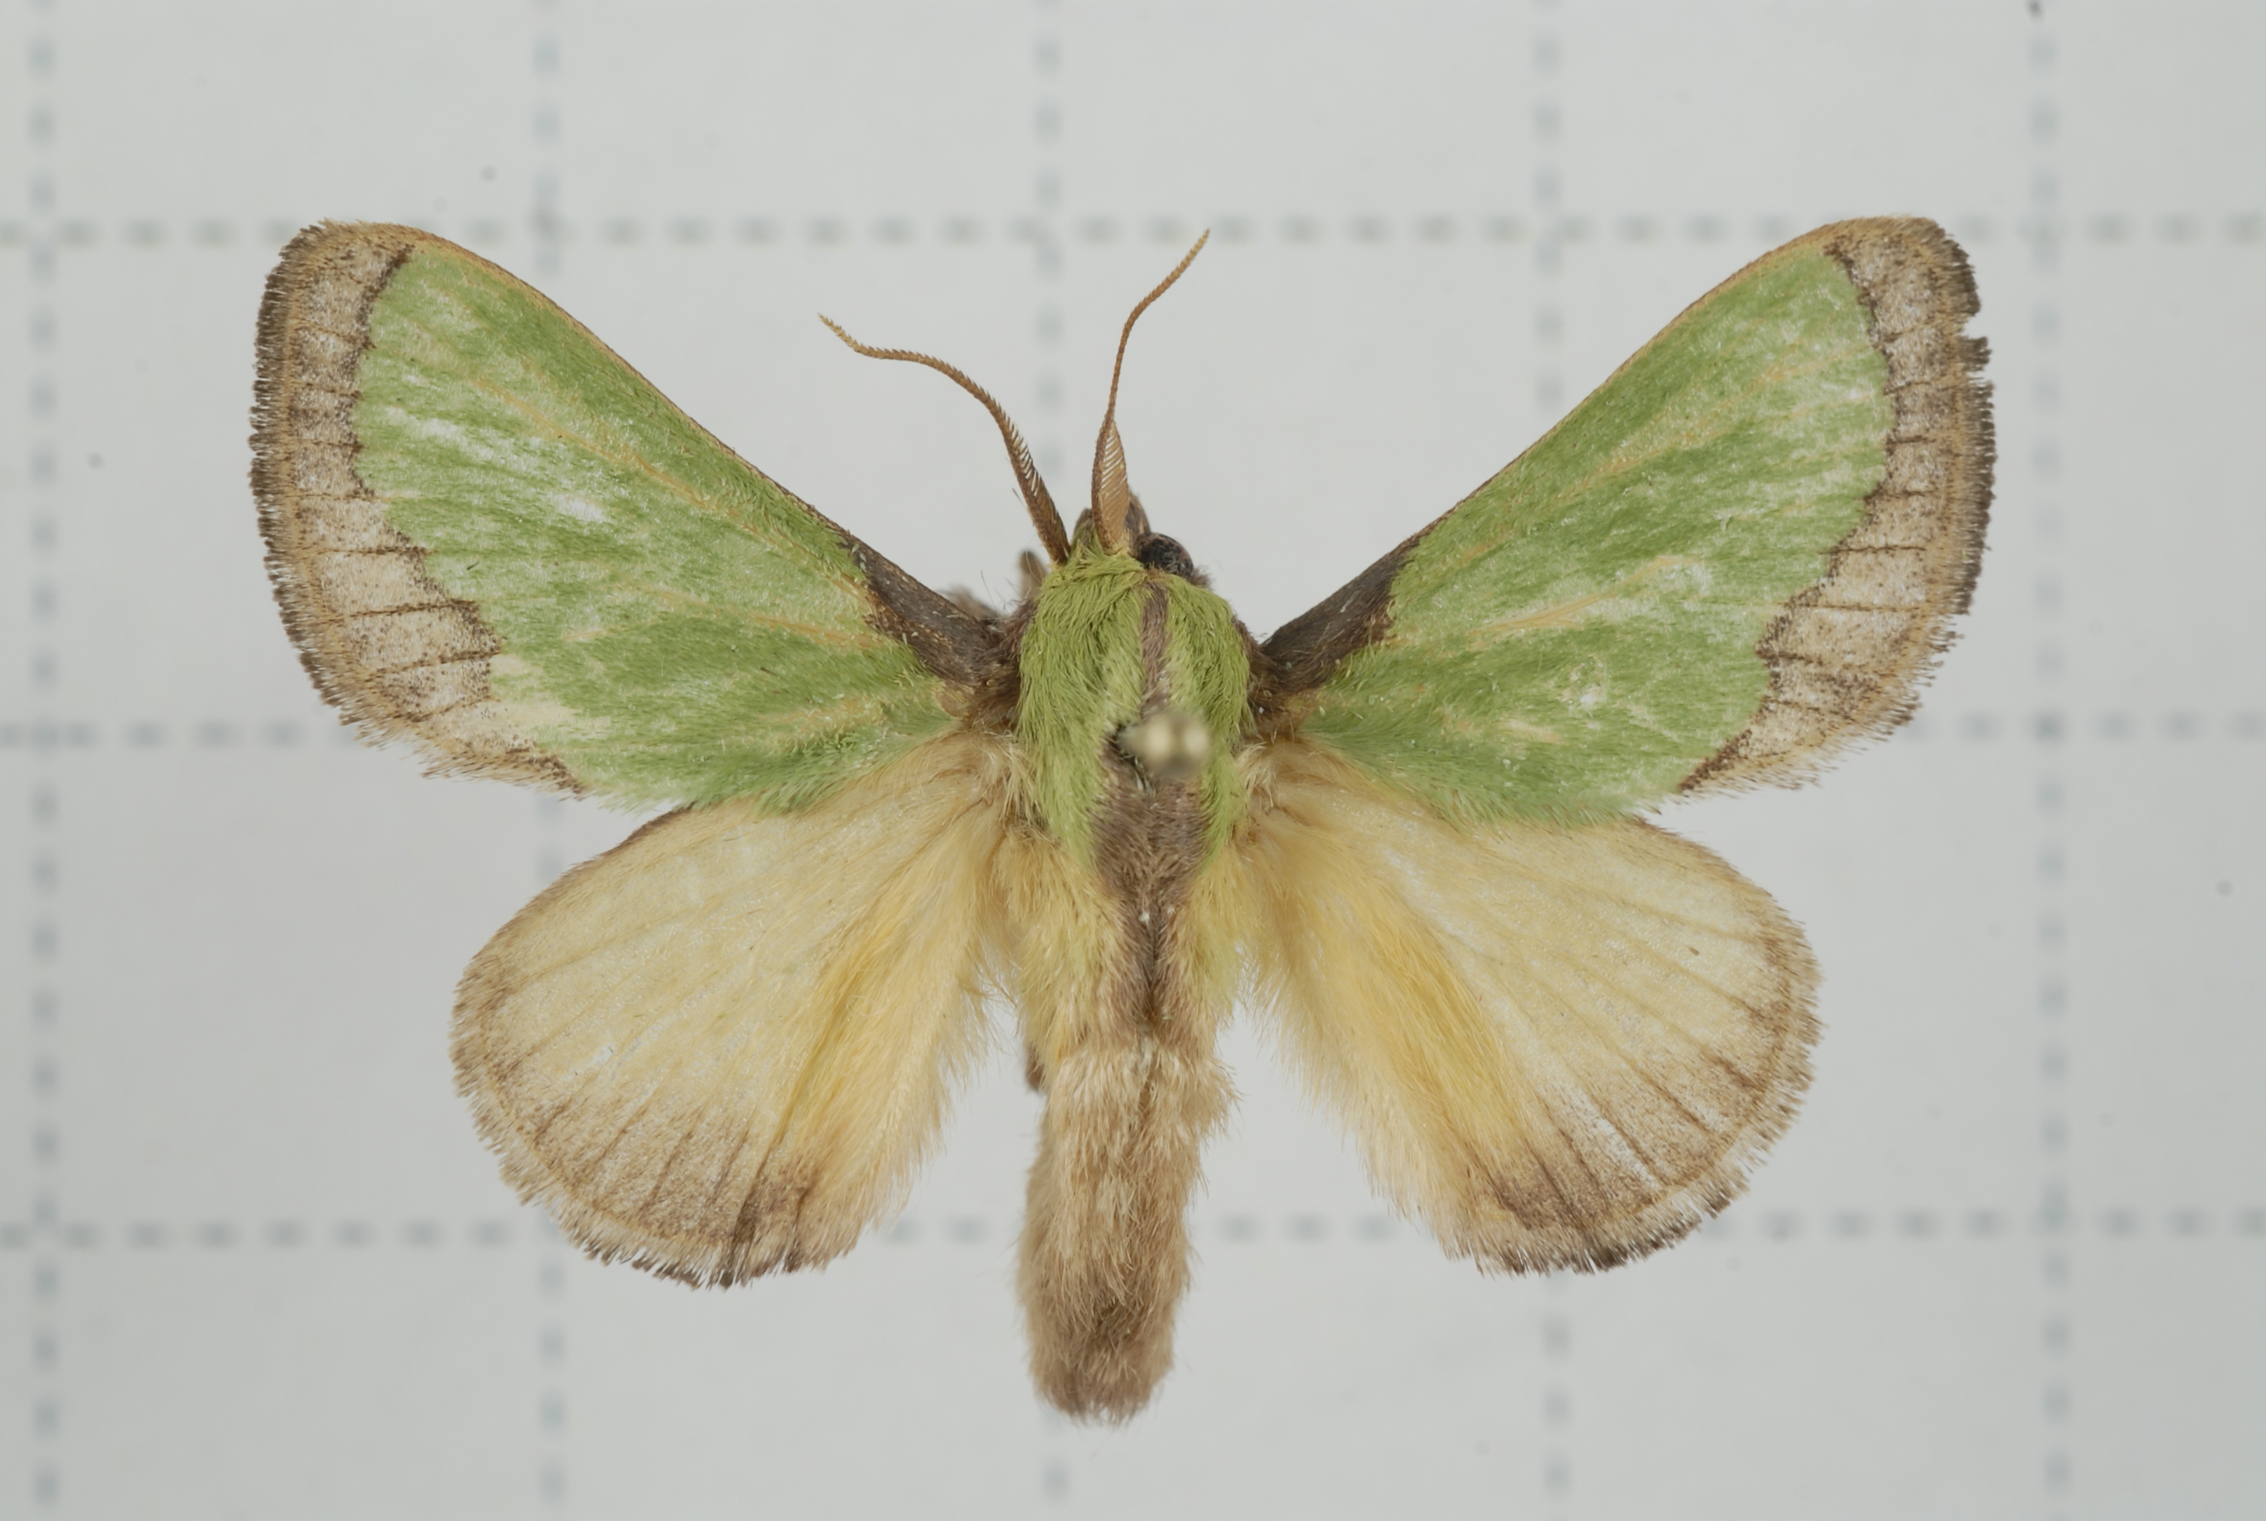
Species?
Parasa shirakii
